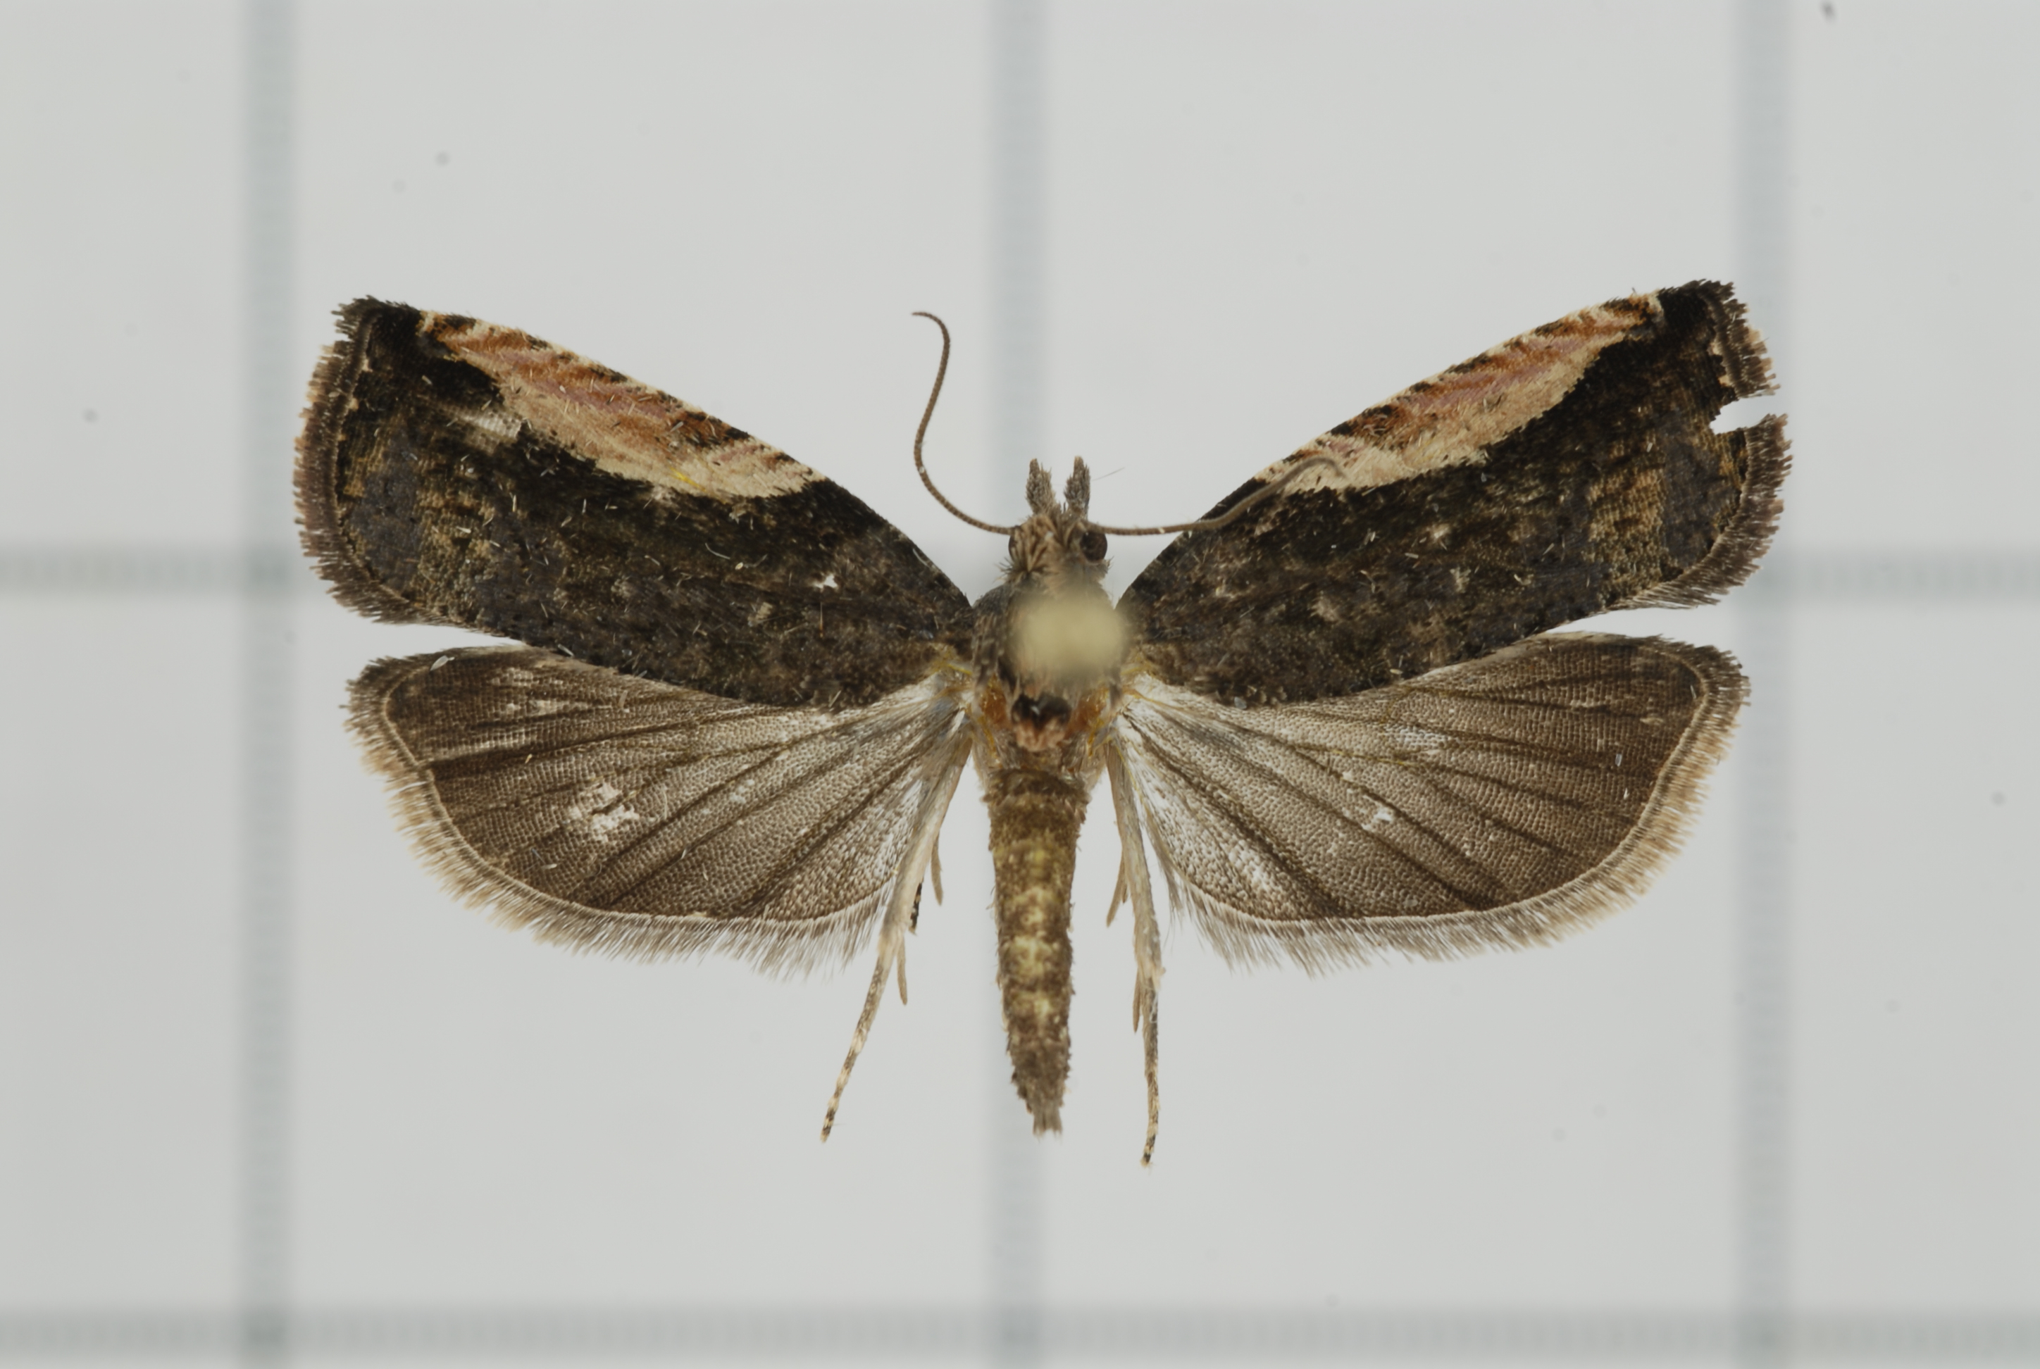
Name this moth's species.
Cephalophyes cyanura
